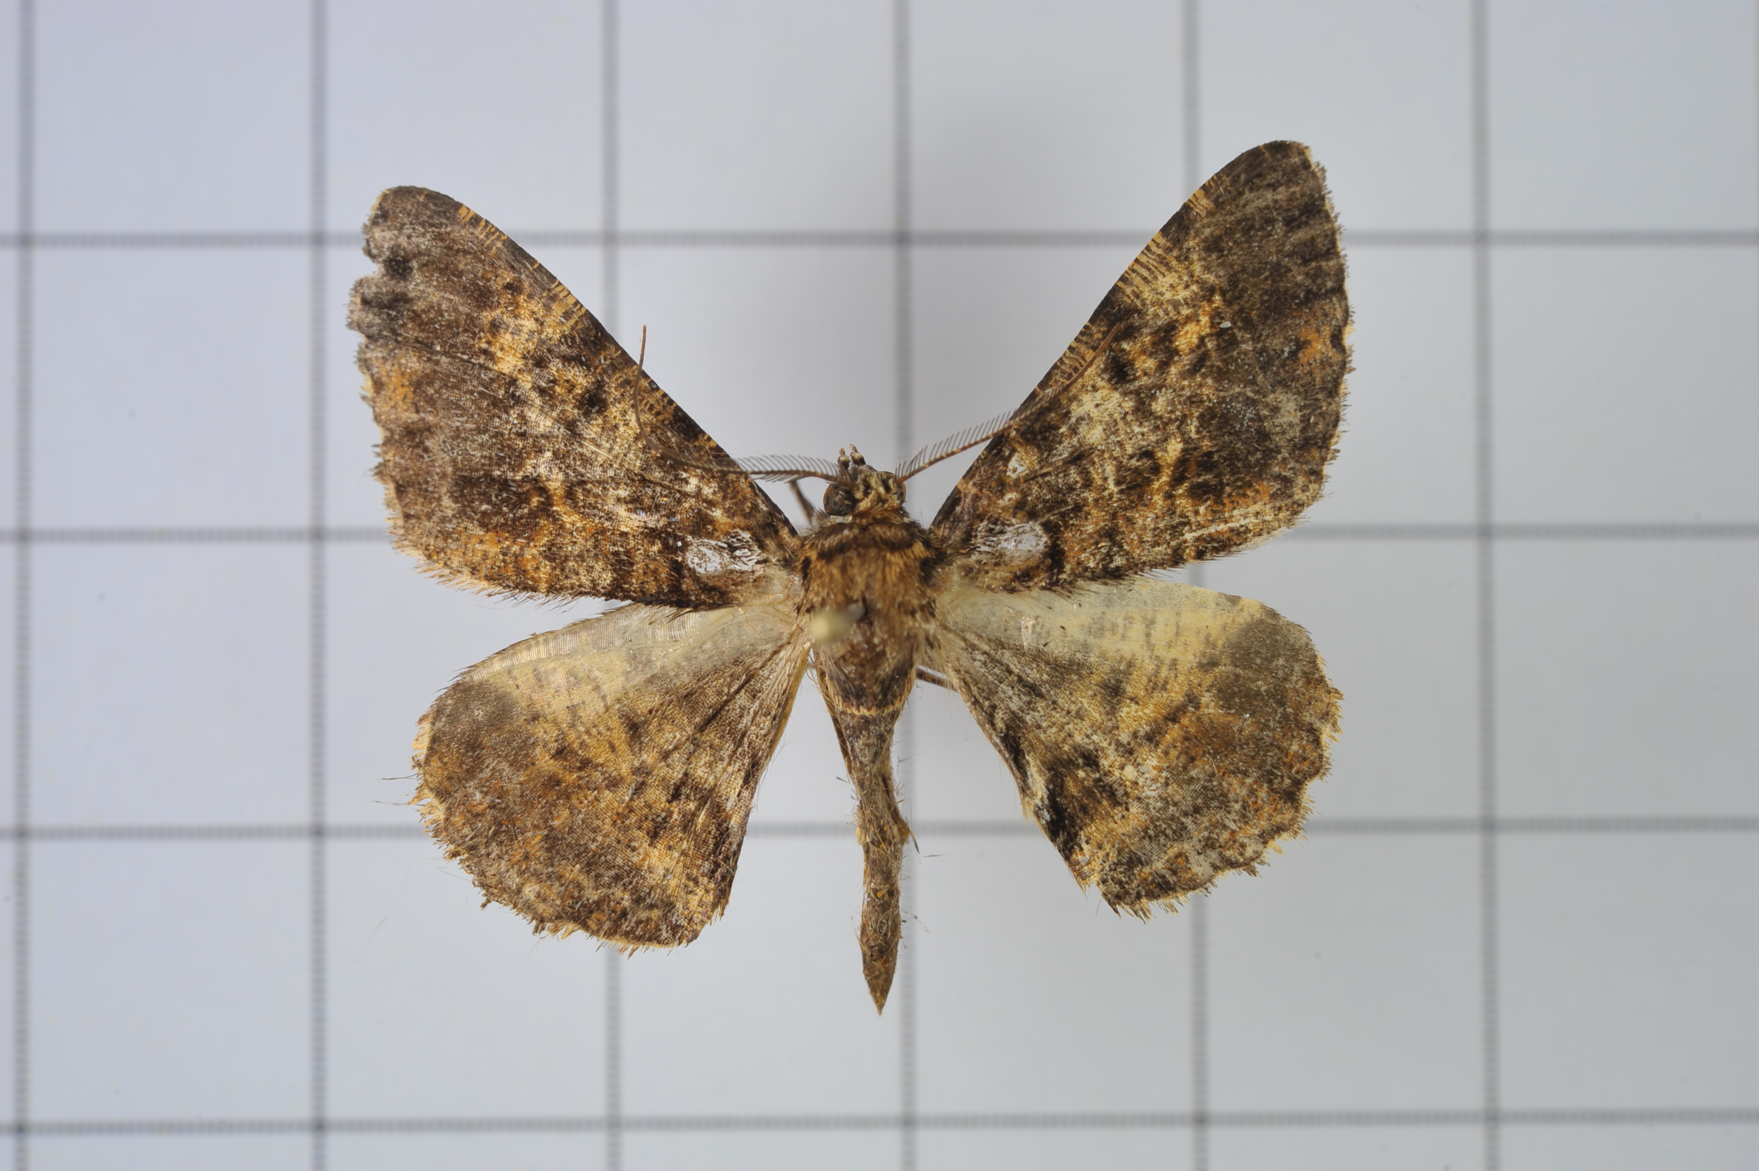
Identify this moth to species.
Alcis taiwanovariegata
